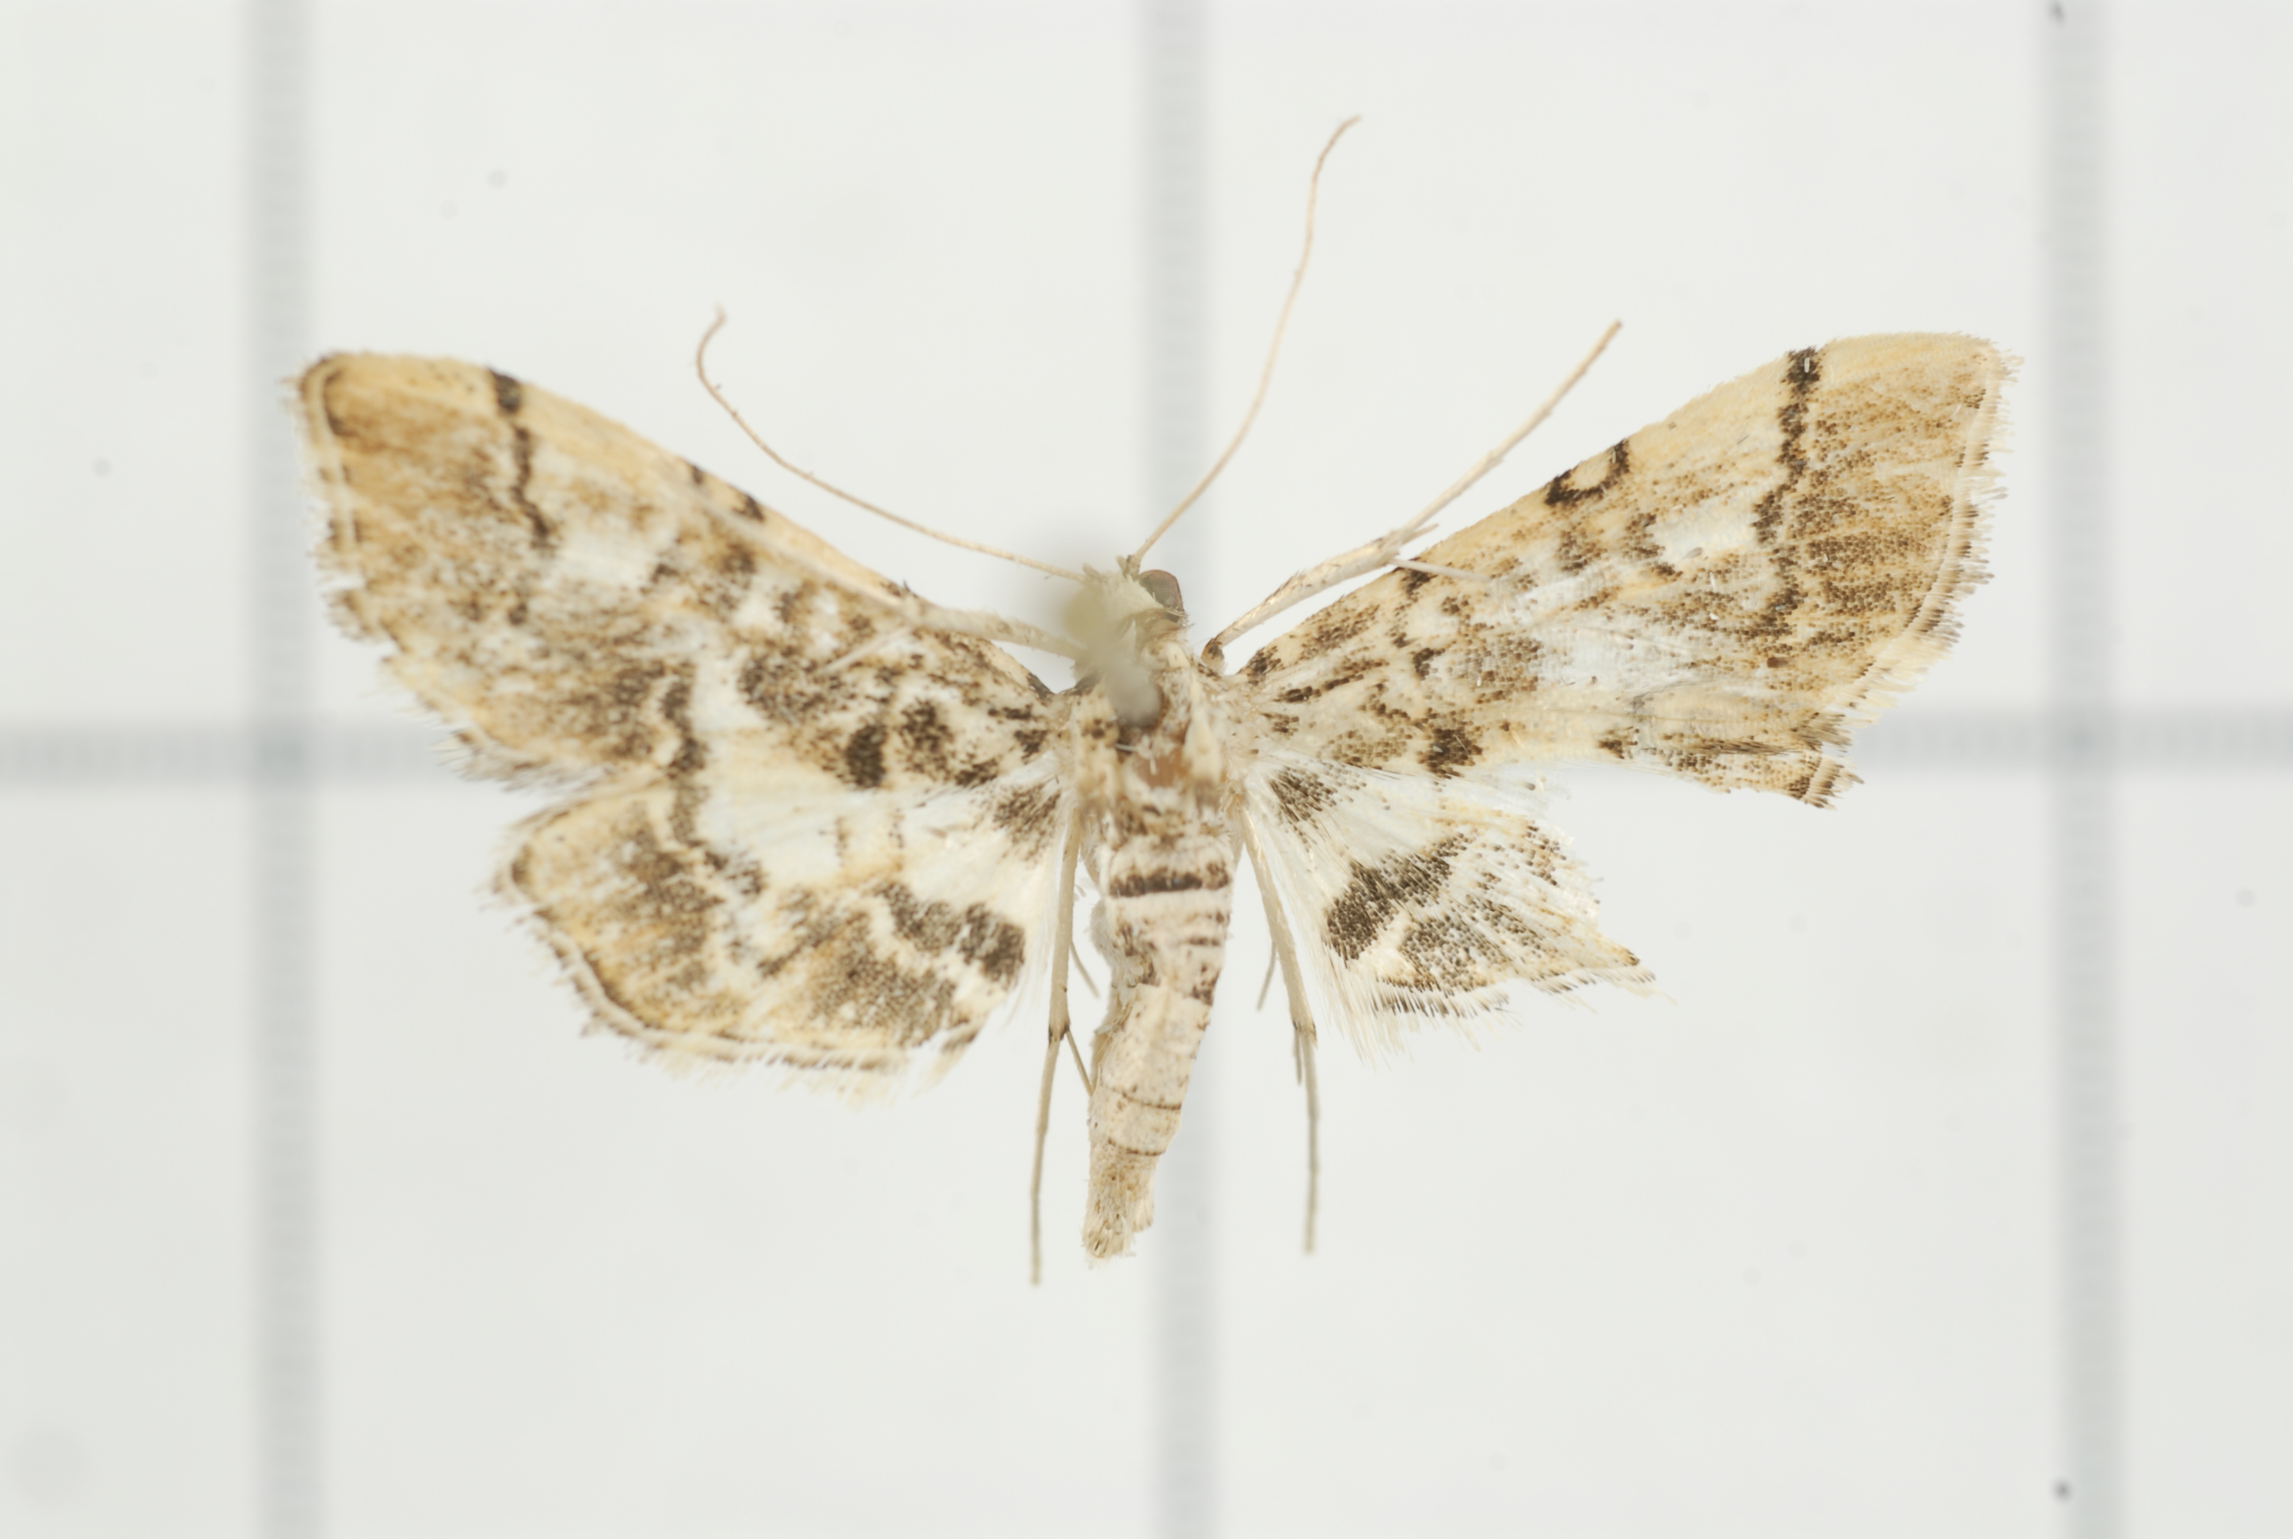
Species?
Lamprosema commixta
